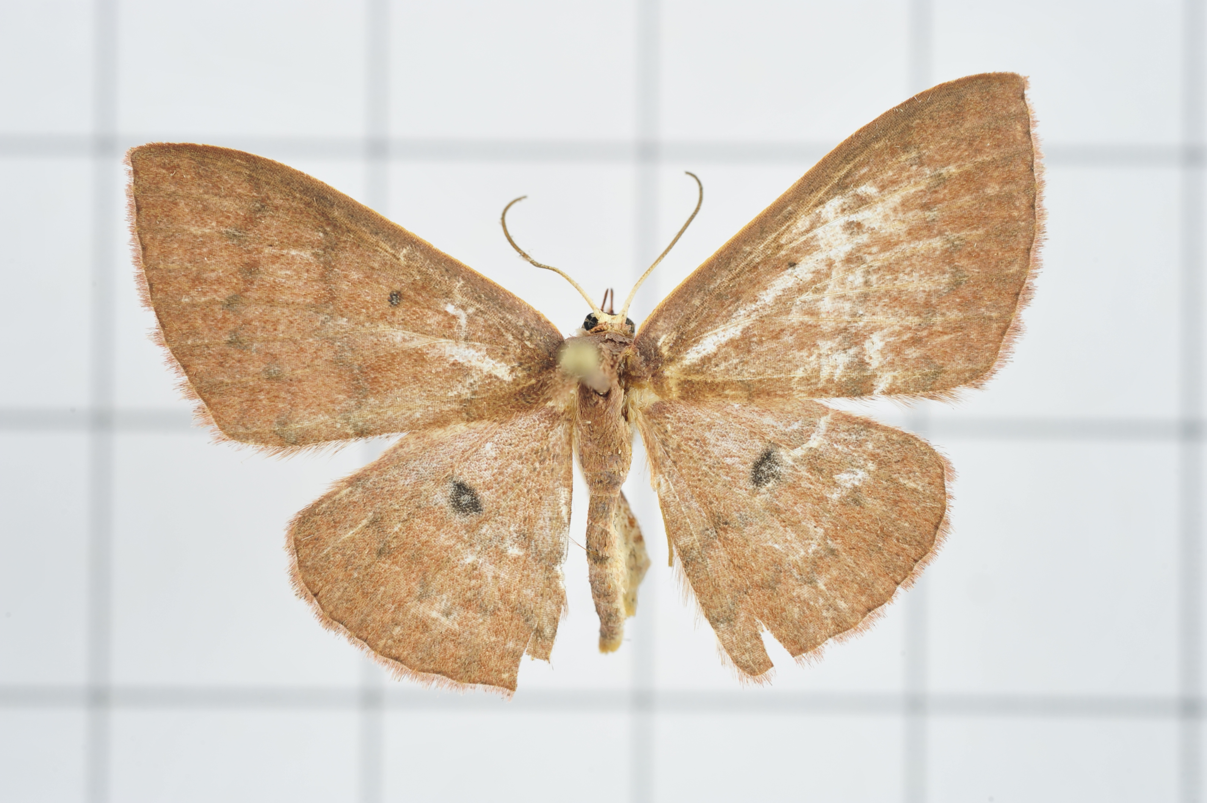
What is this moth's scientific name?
Organopoda carnearia carnearia
